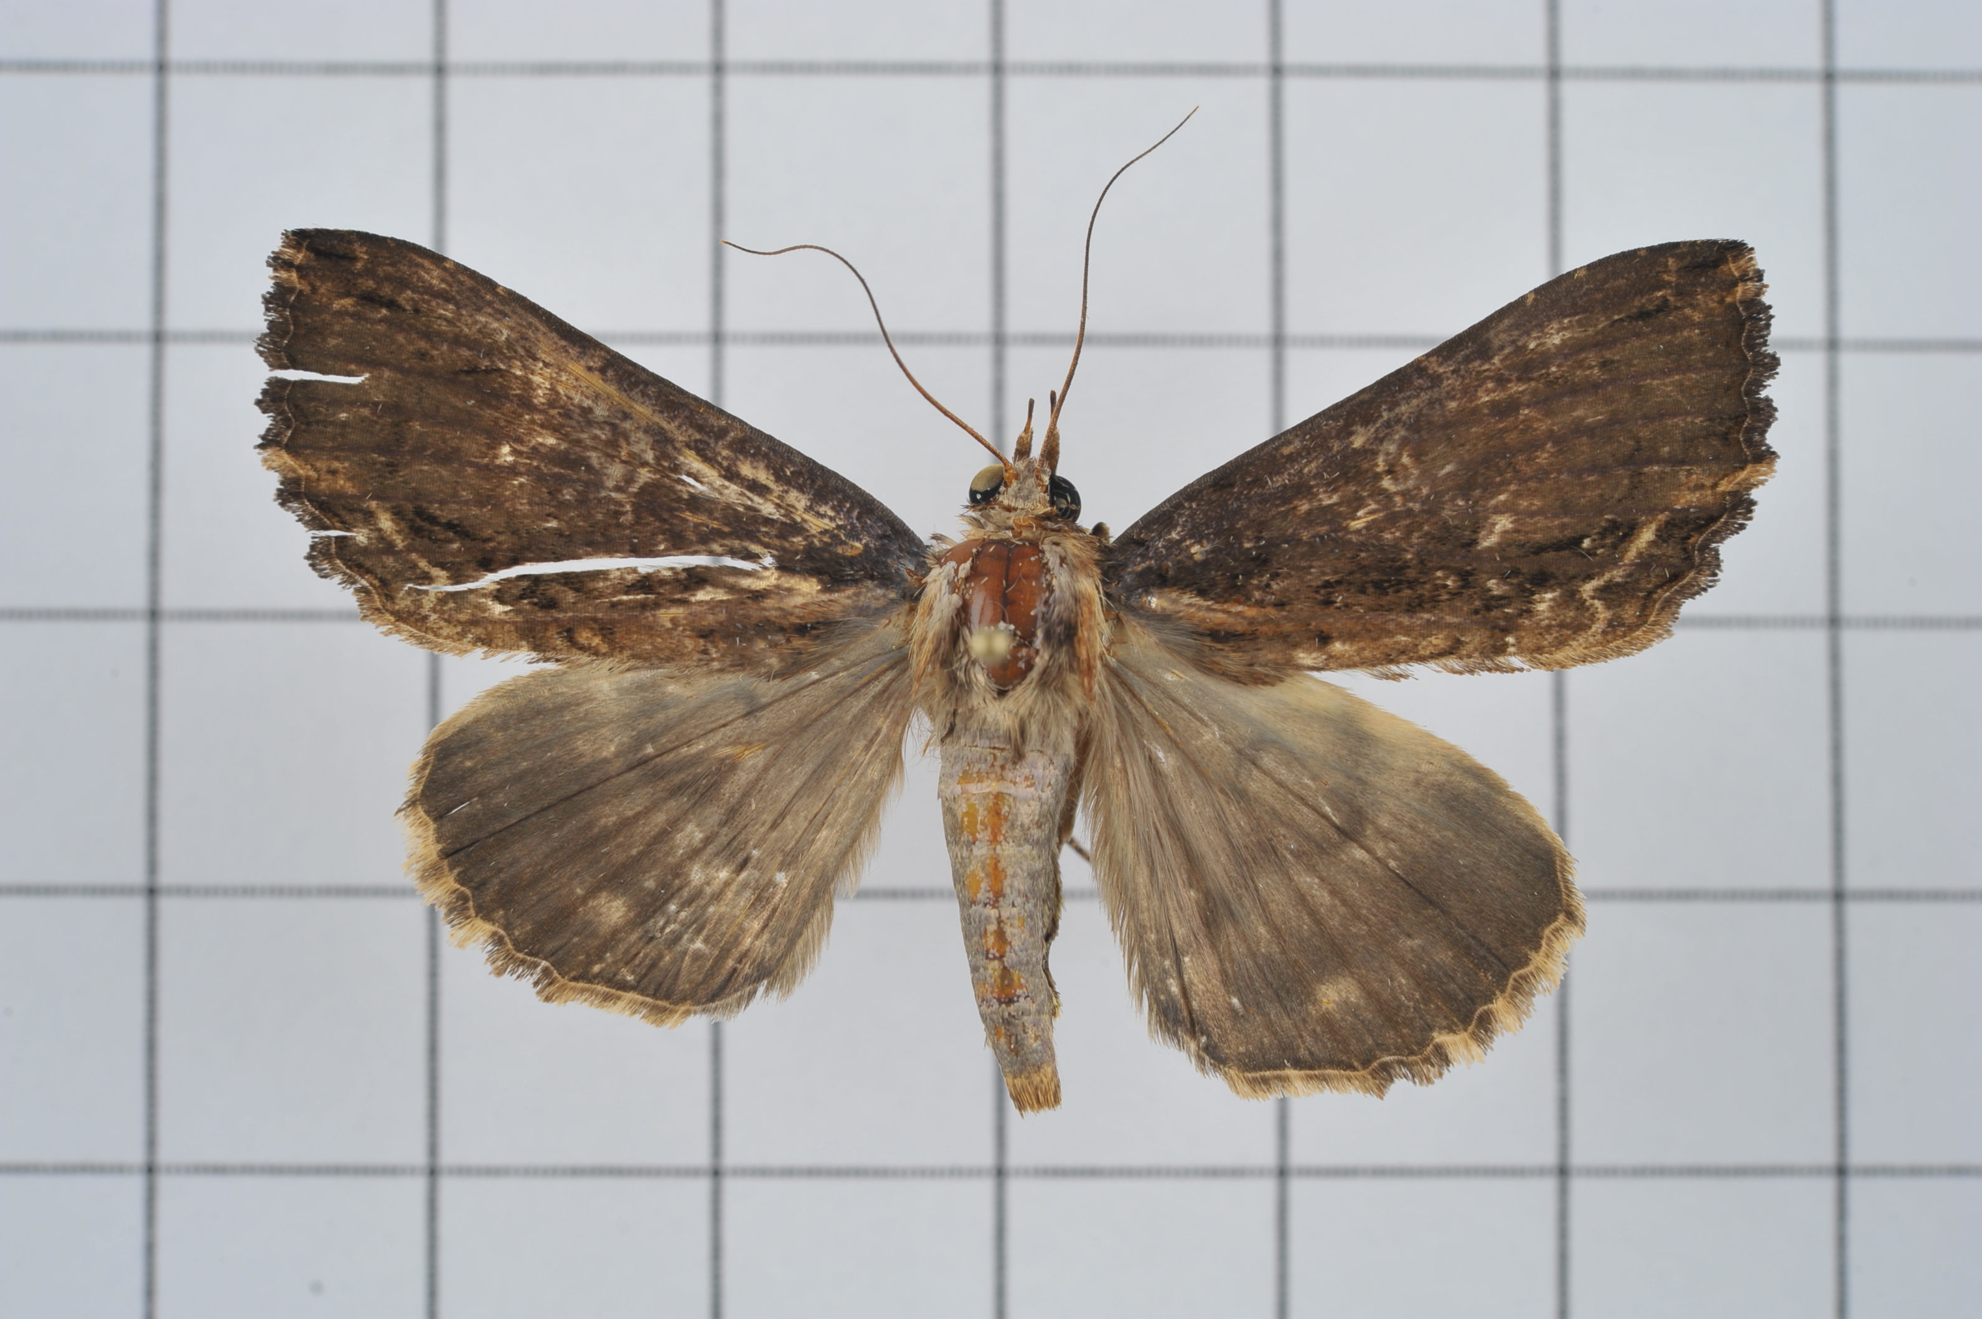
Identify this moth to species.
Ercheia umbrosa
